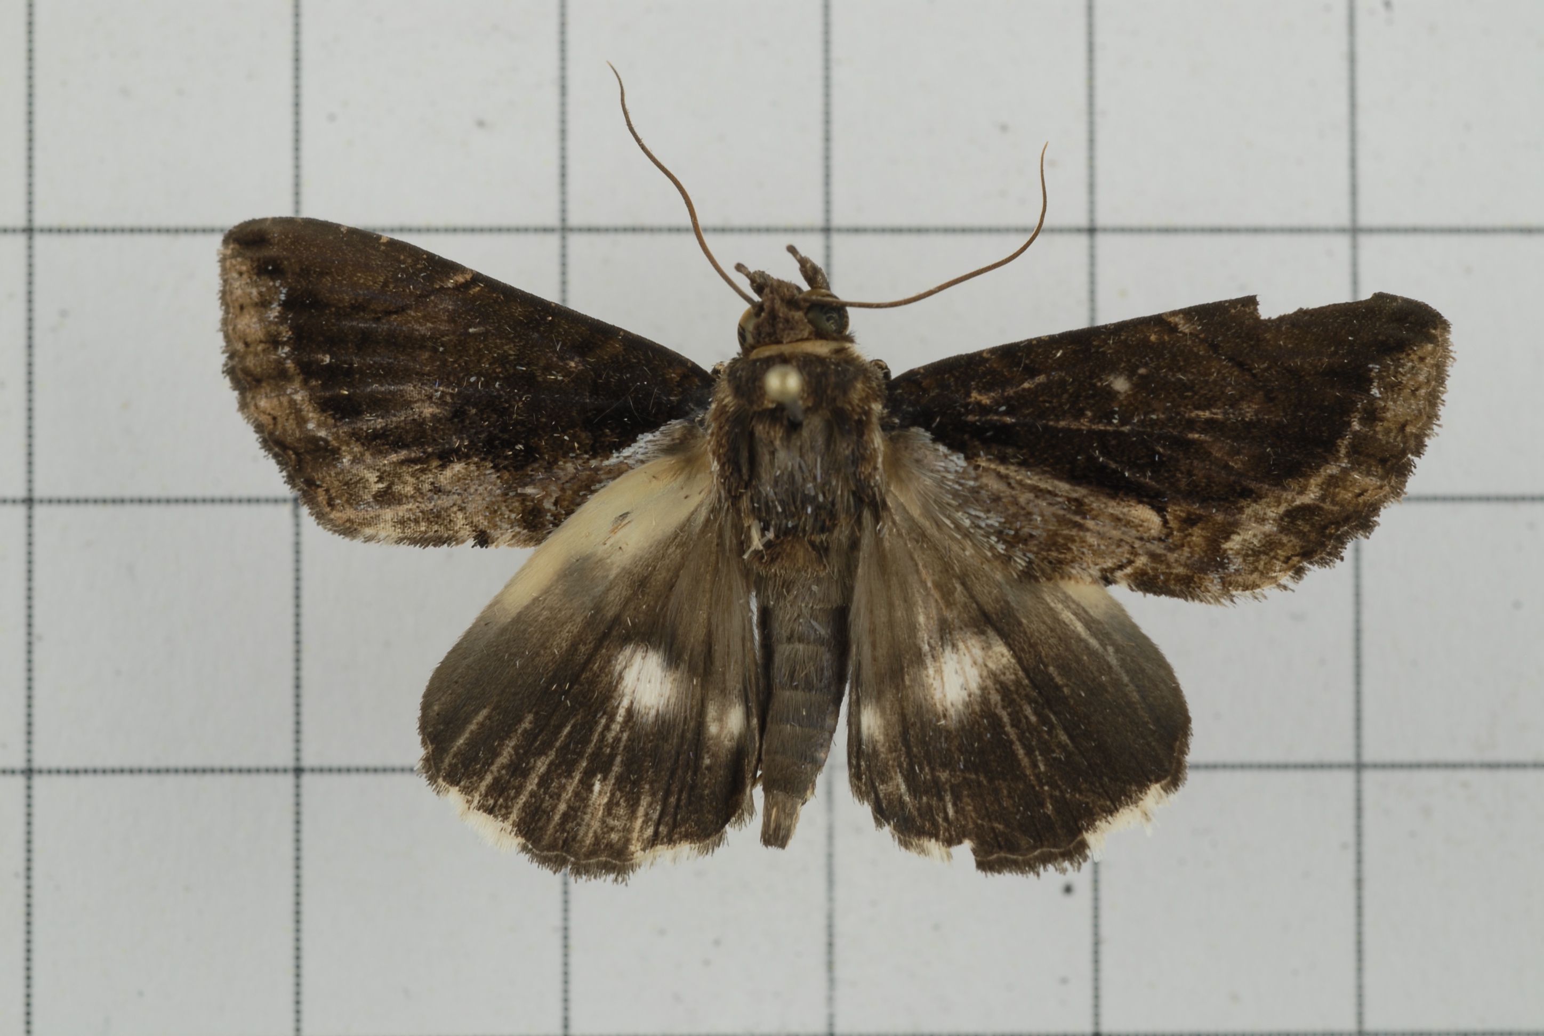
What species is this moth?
Ercheia cyllaria
